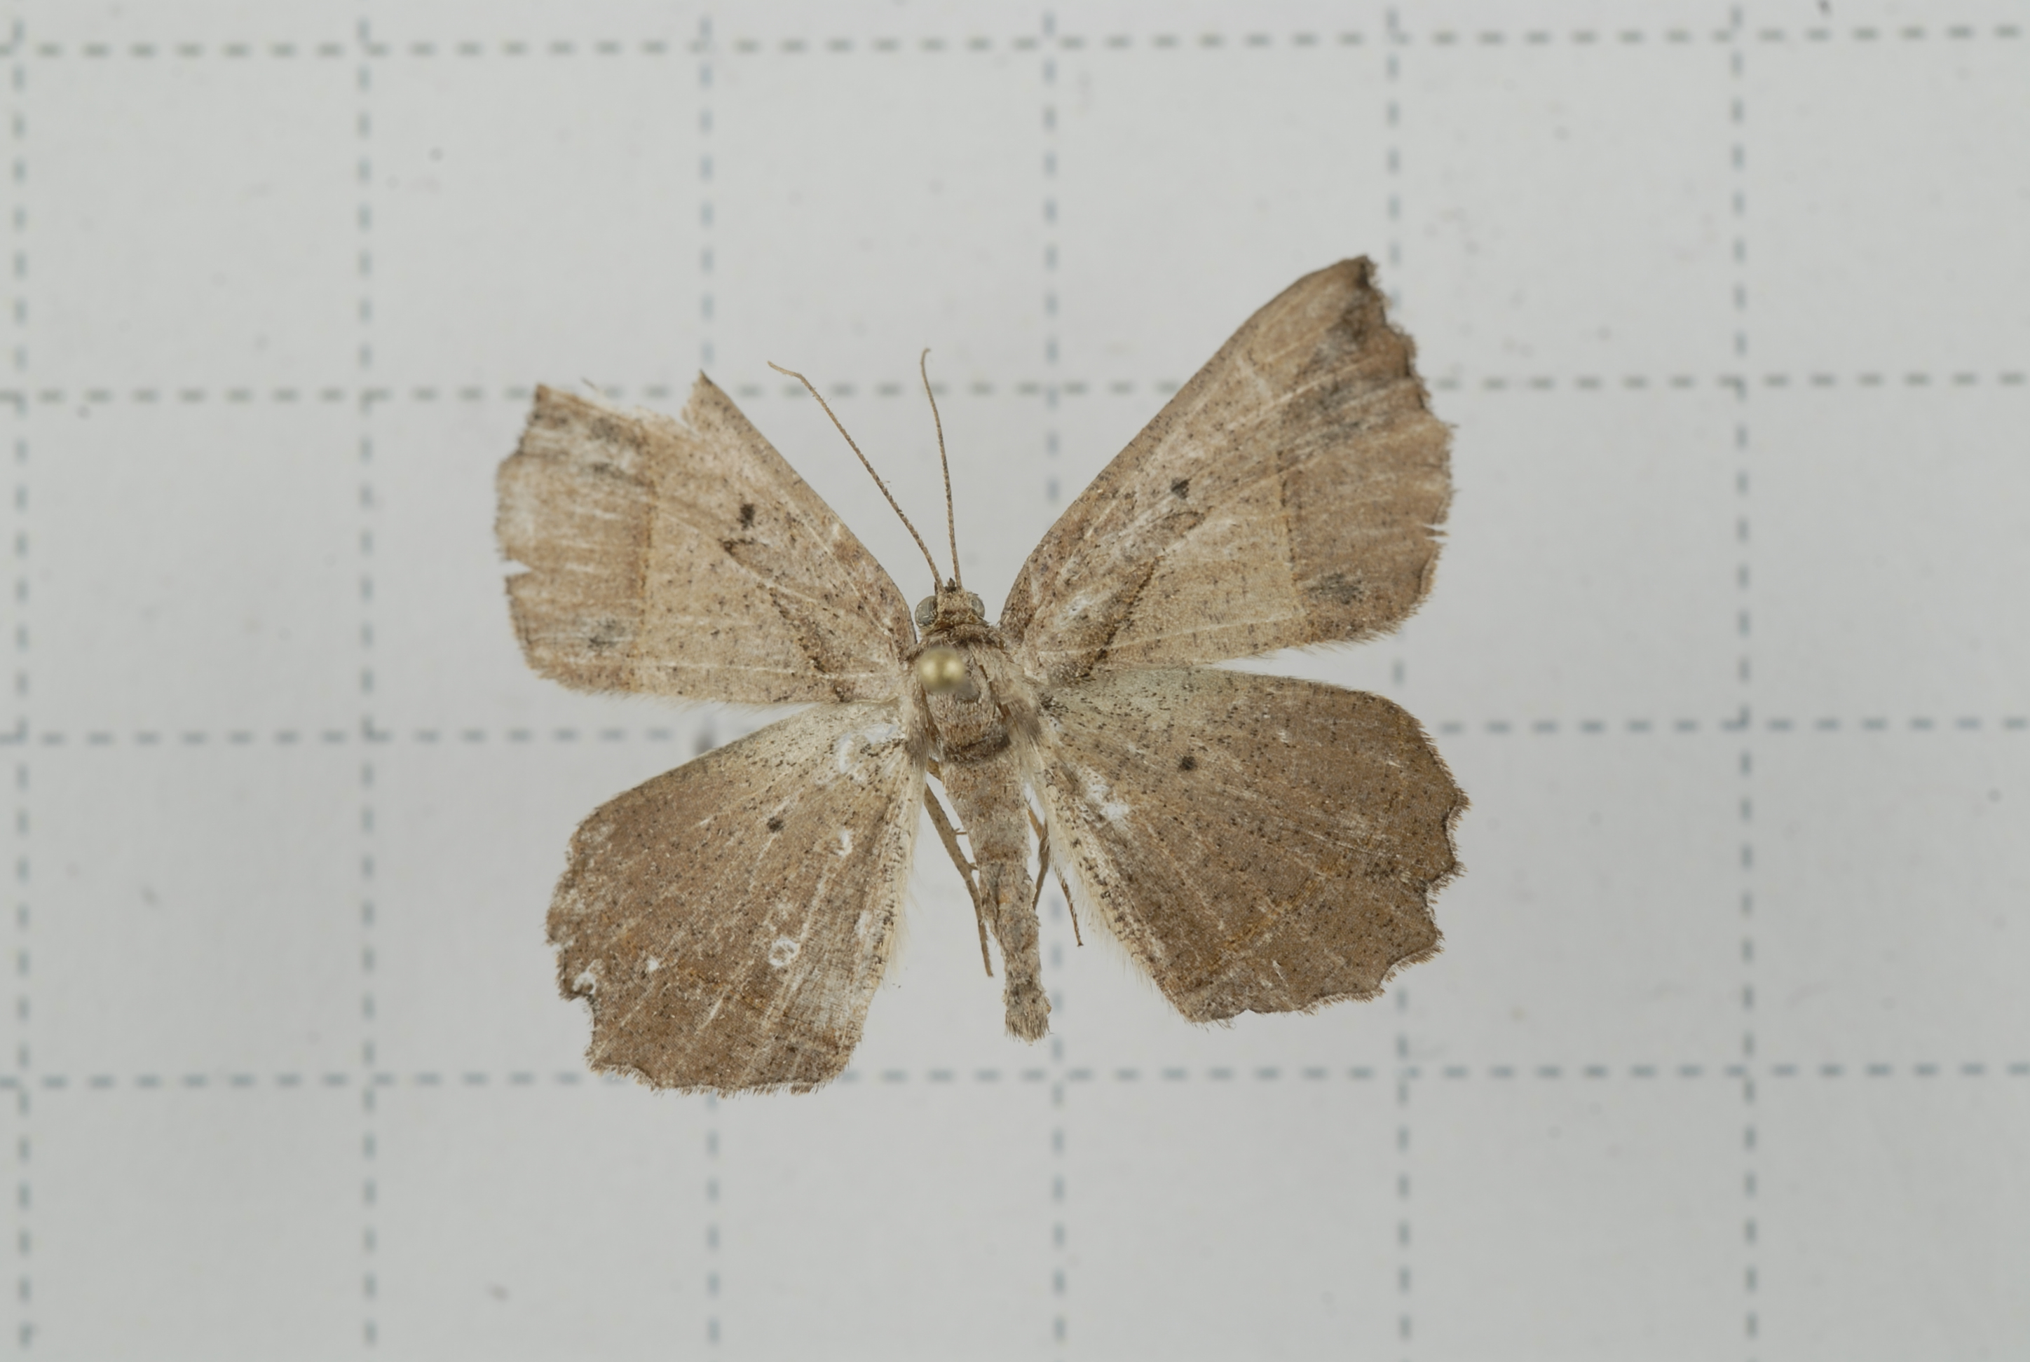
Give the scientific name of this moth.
Menophra taiwana
